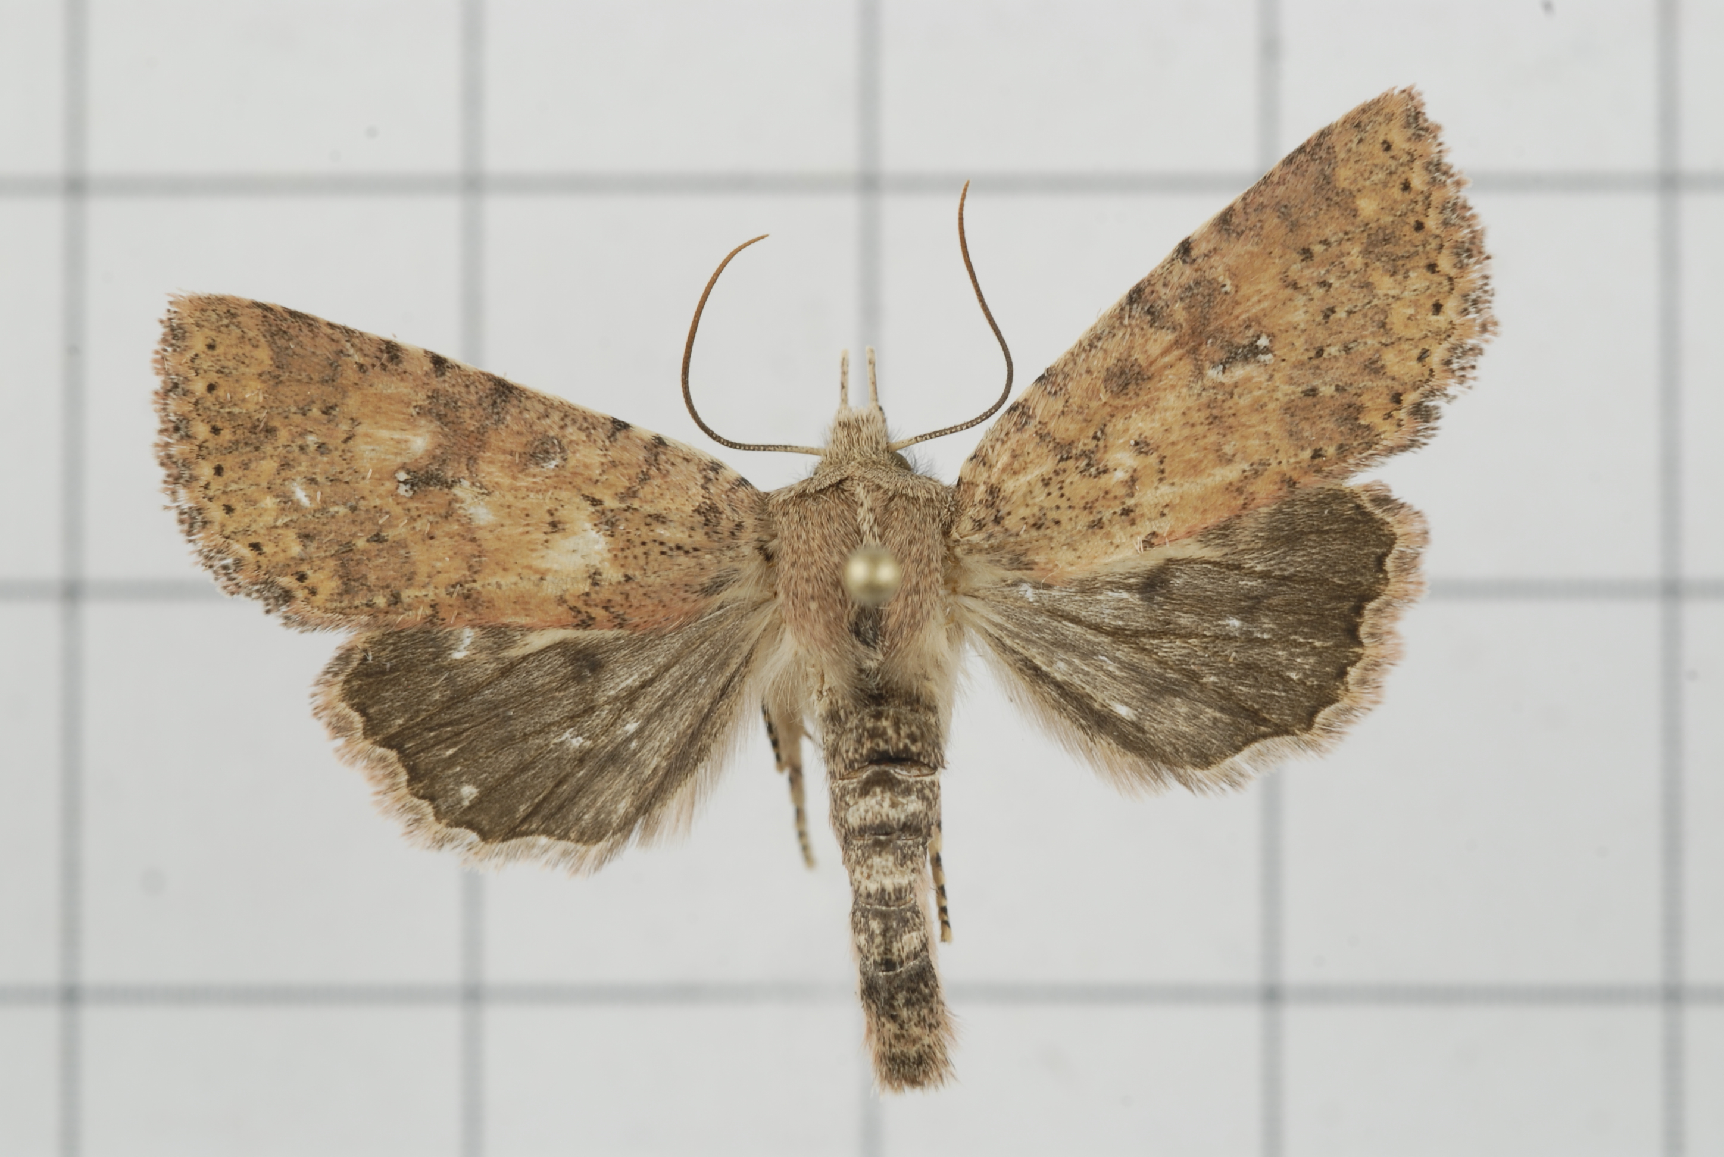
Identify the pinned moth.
Hyalobole changae changae
